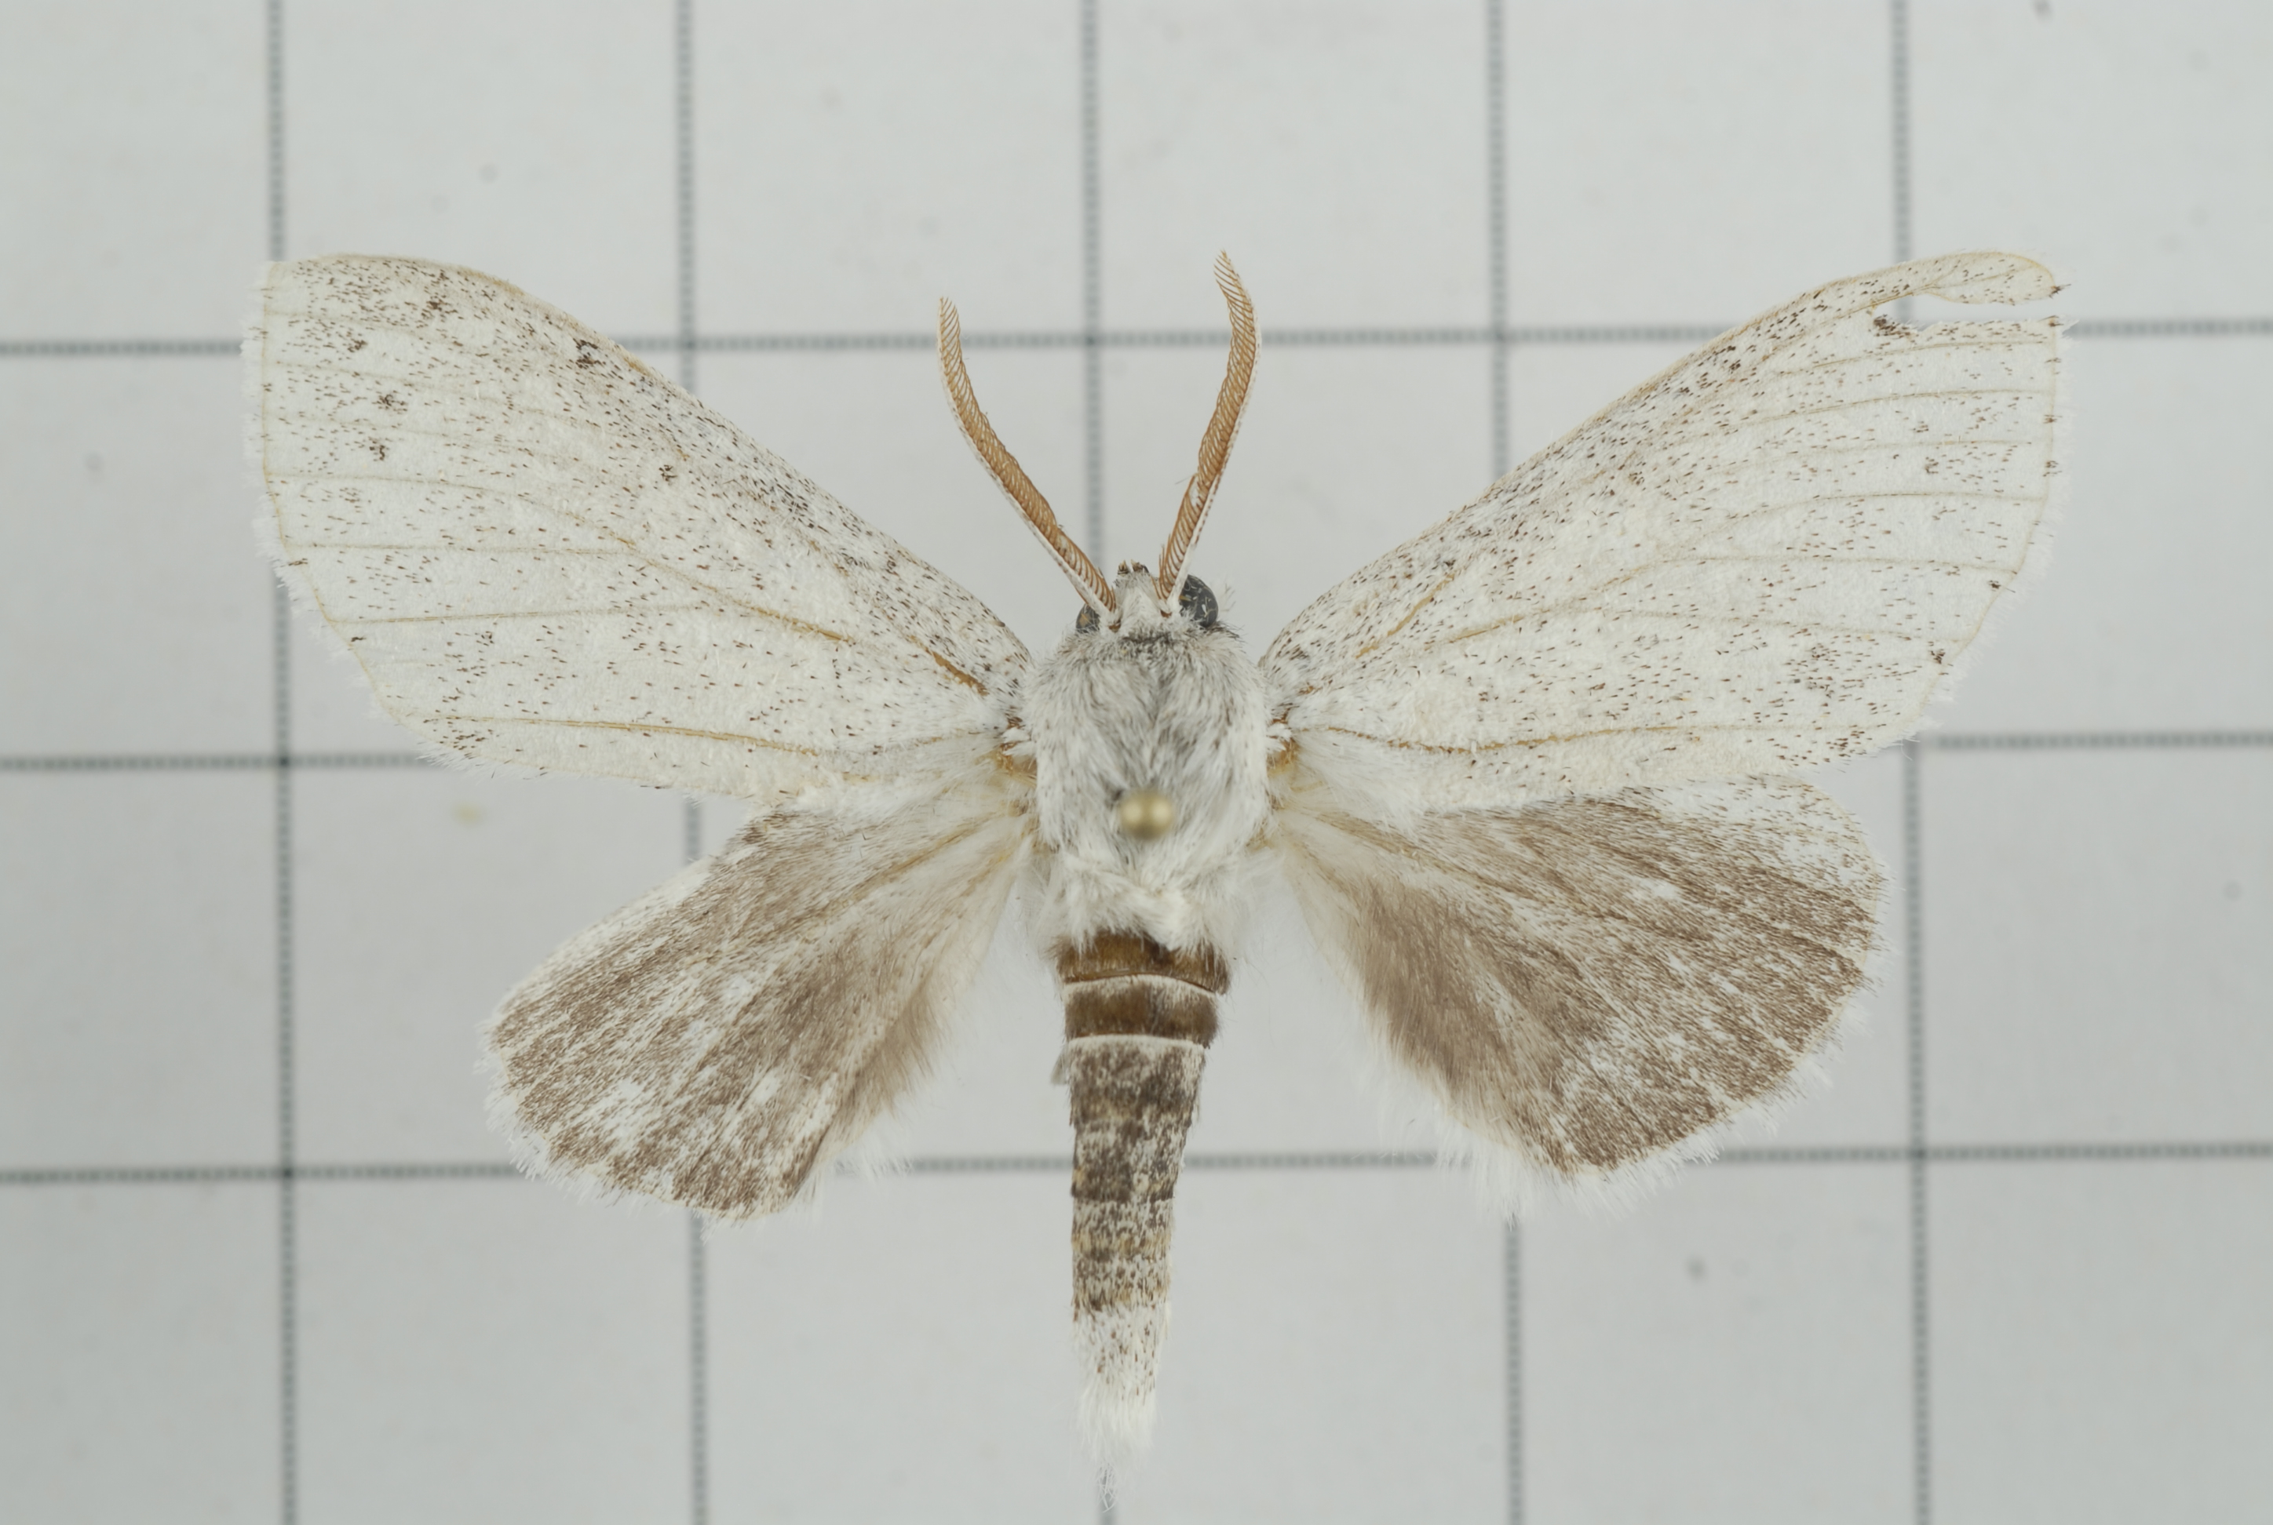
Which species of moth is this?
Cnethodonta grisescens baibarana
